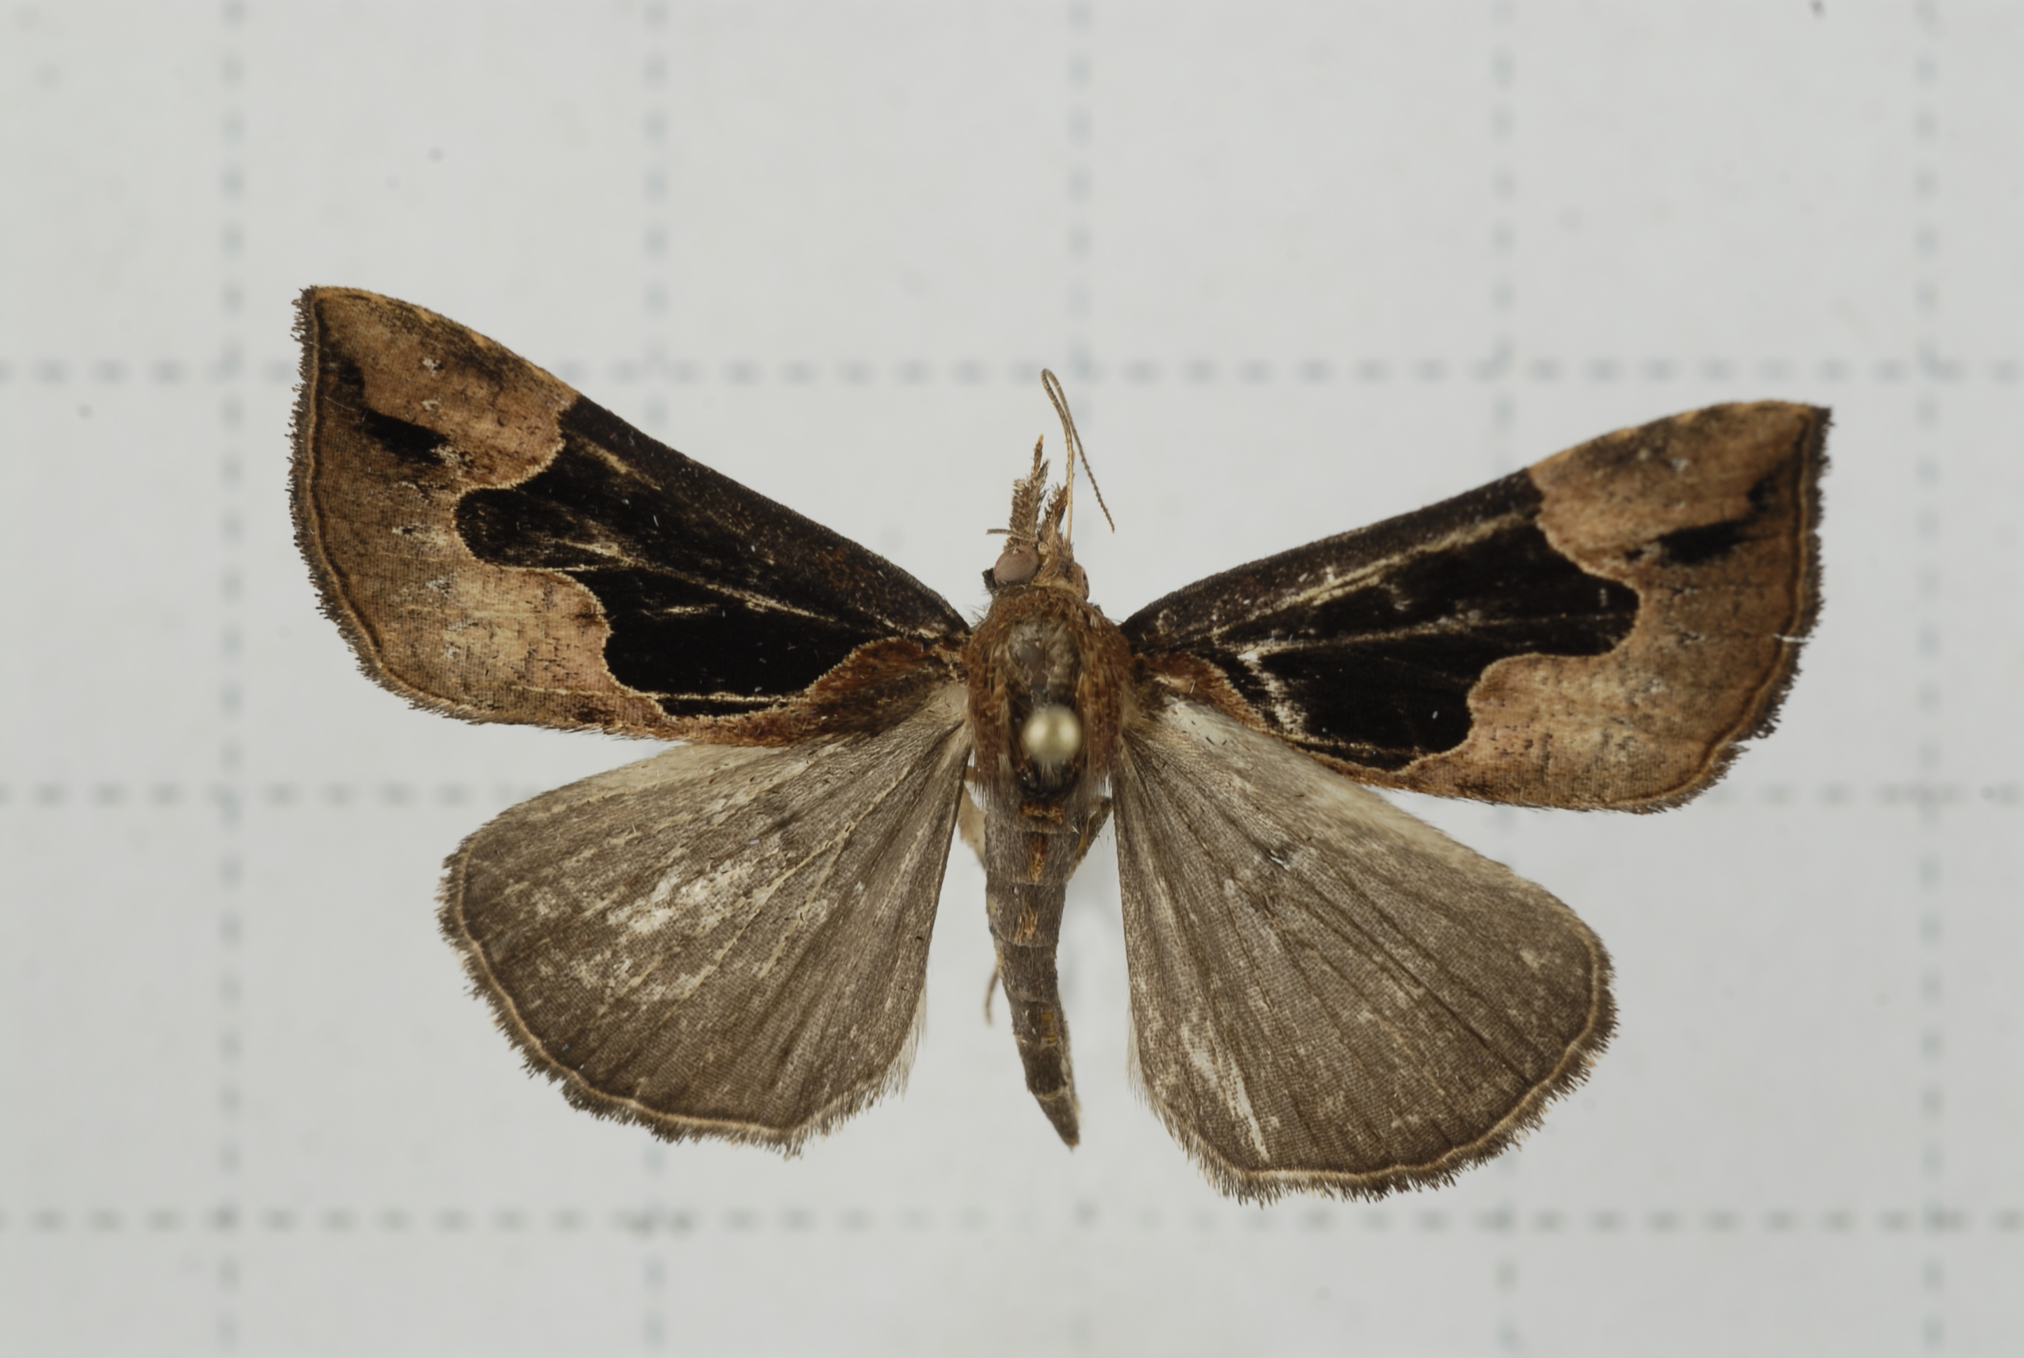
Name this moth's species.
Hypena taiwana
